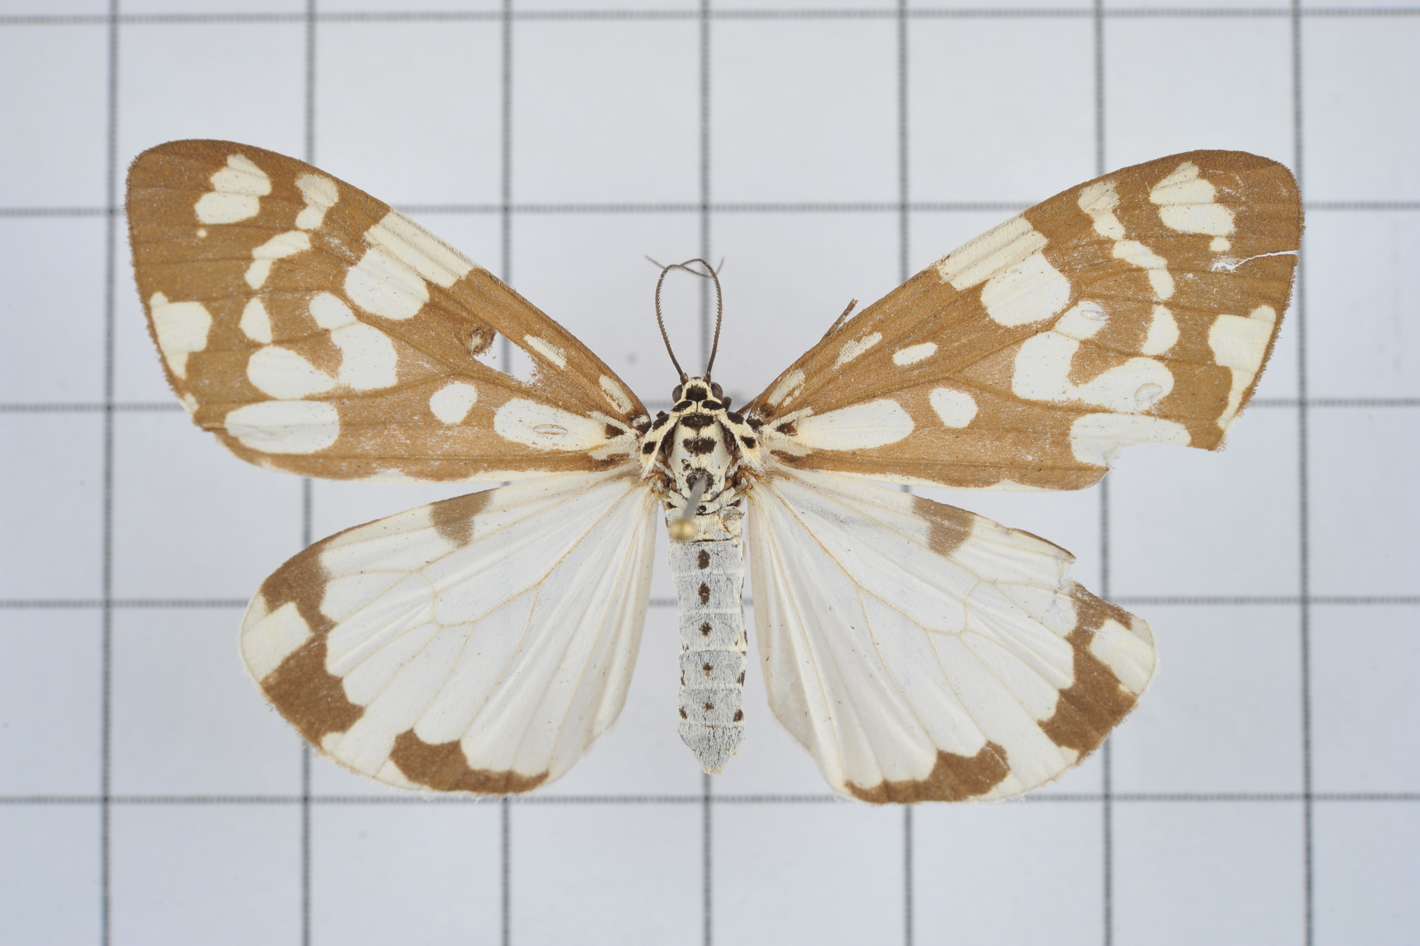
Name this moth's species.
Utetheisa fractifascia
